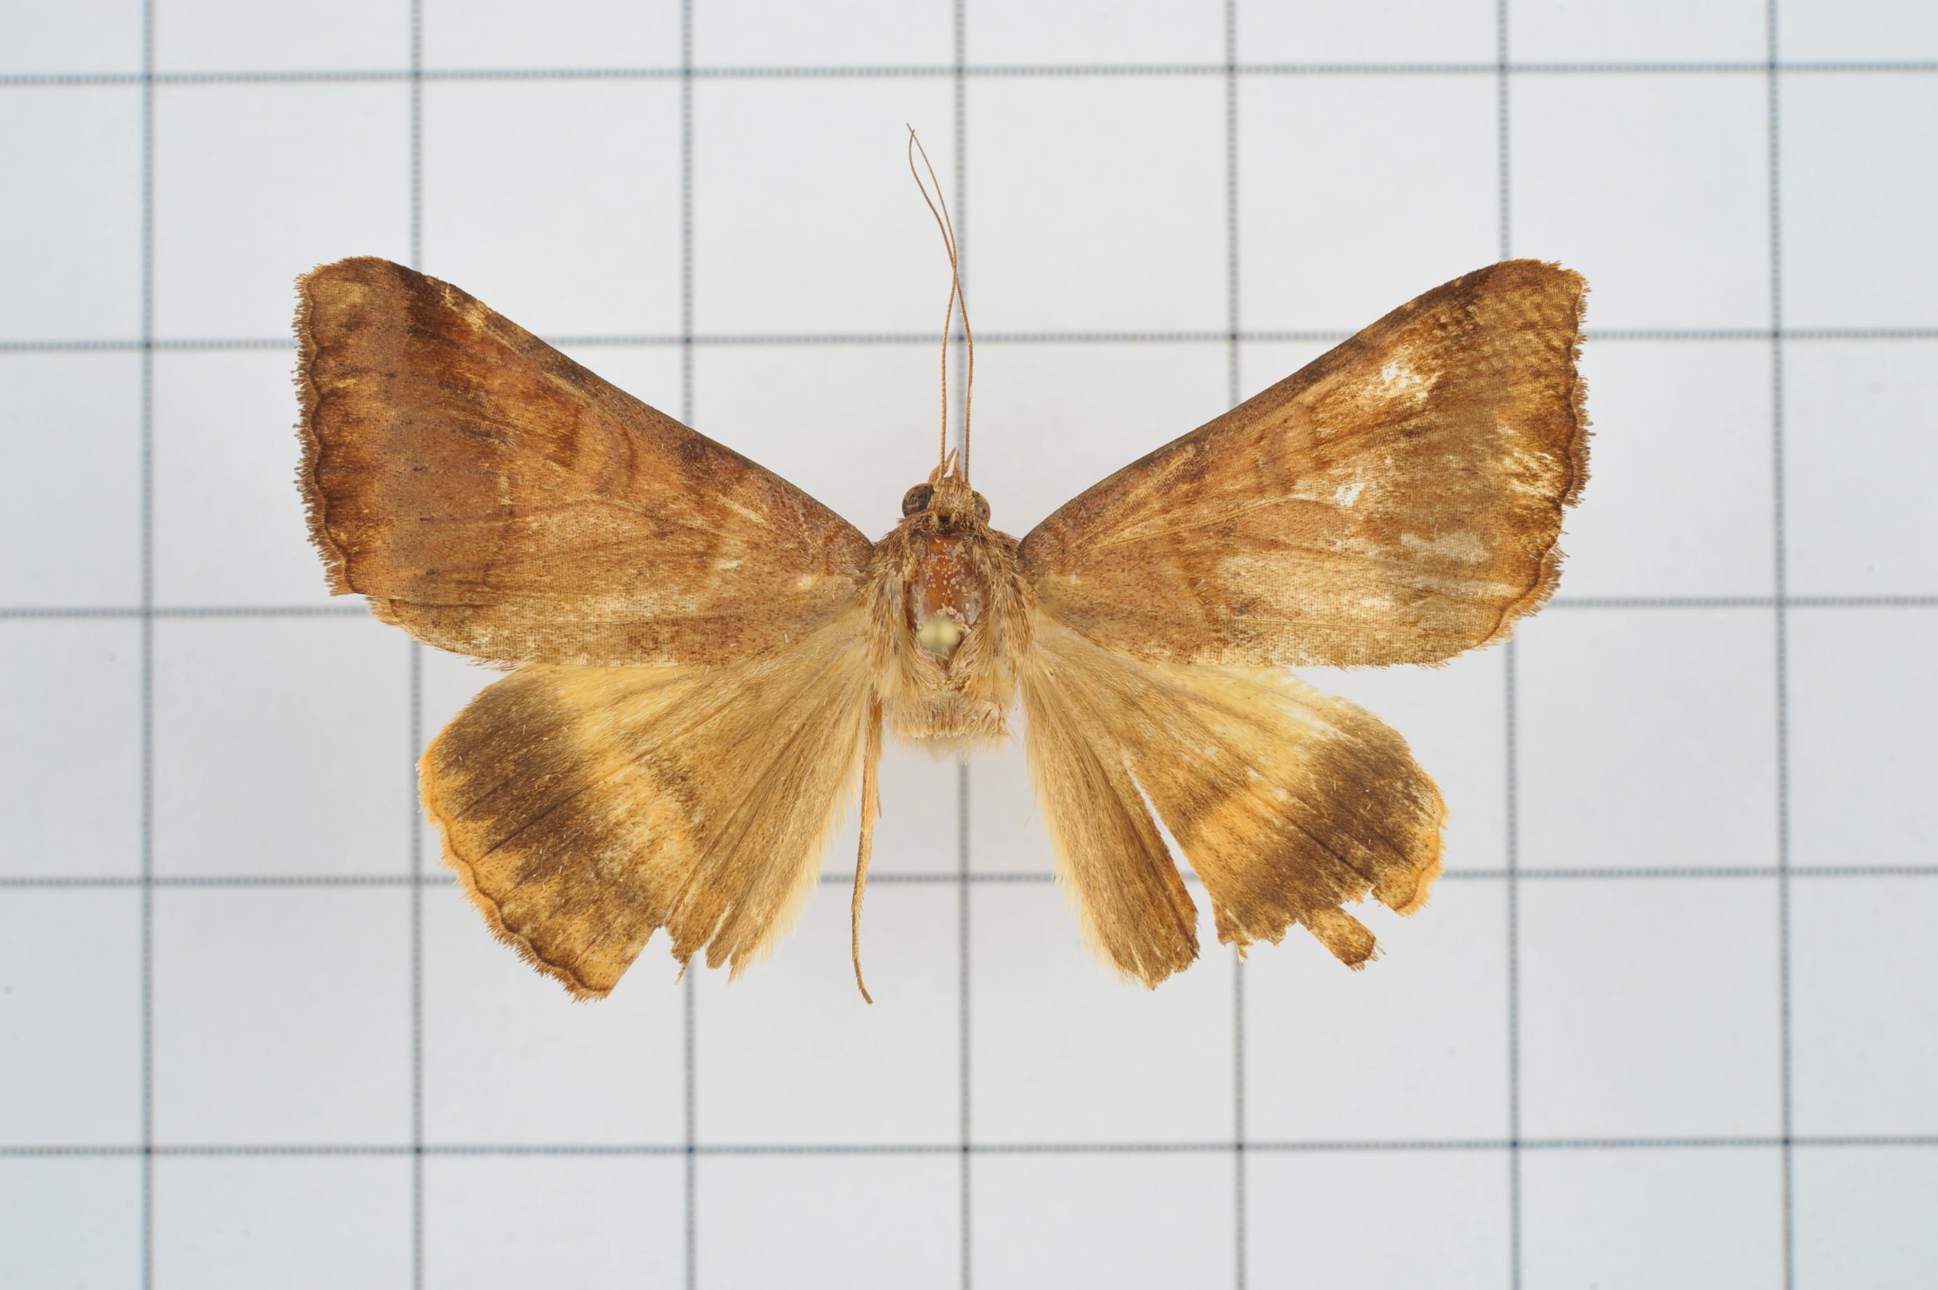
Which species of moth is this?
Mocis undata
